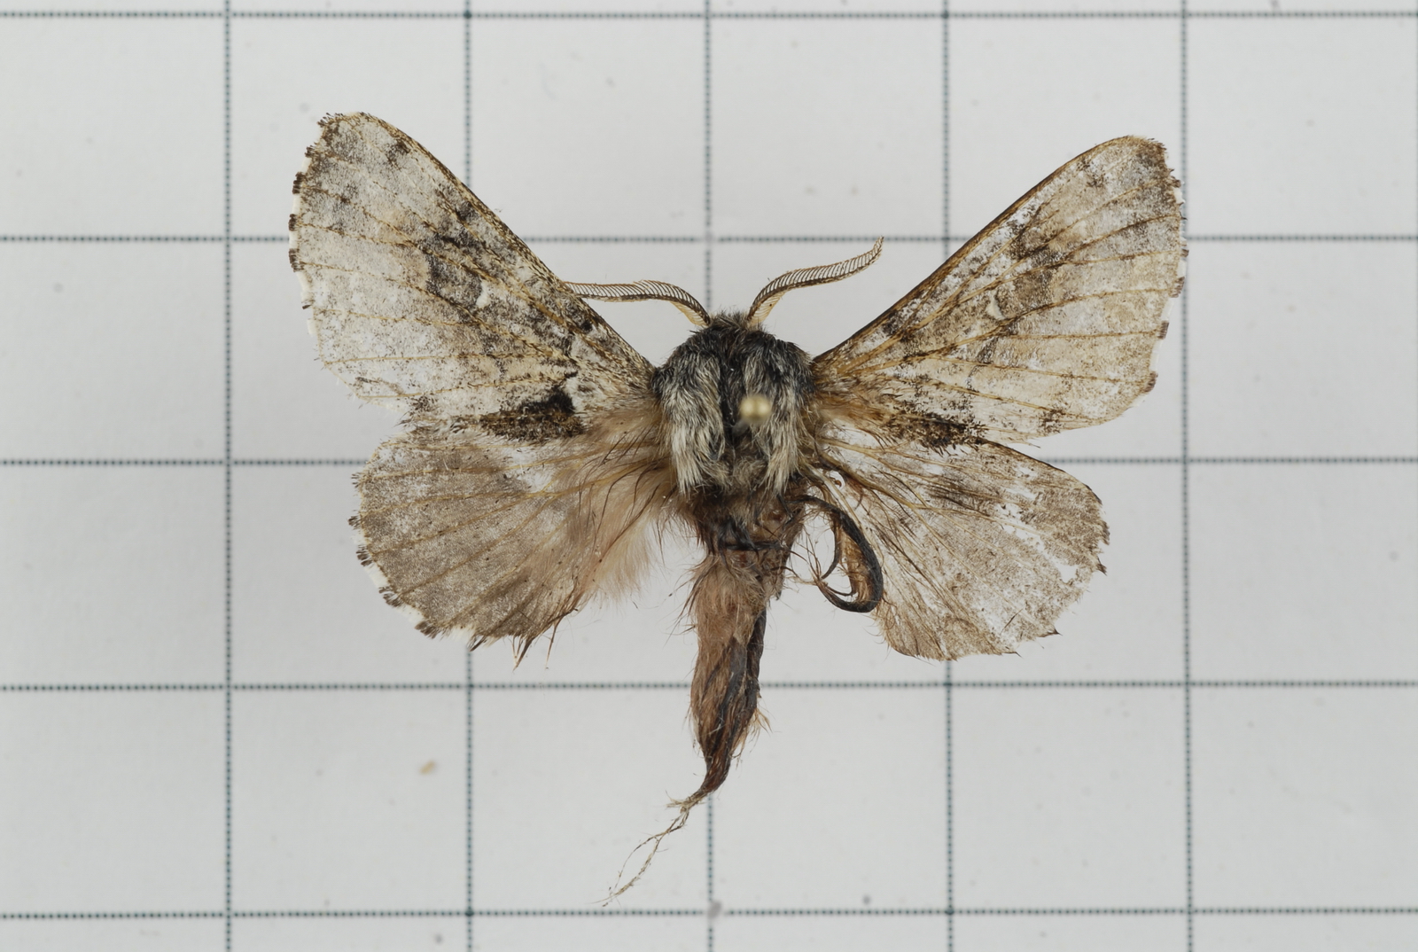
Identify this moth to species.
Cosmotriche discitincta discitincta
